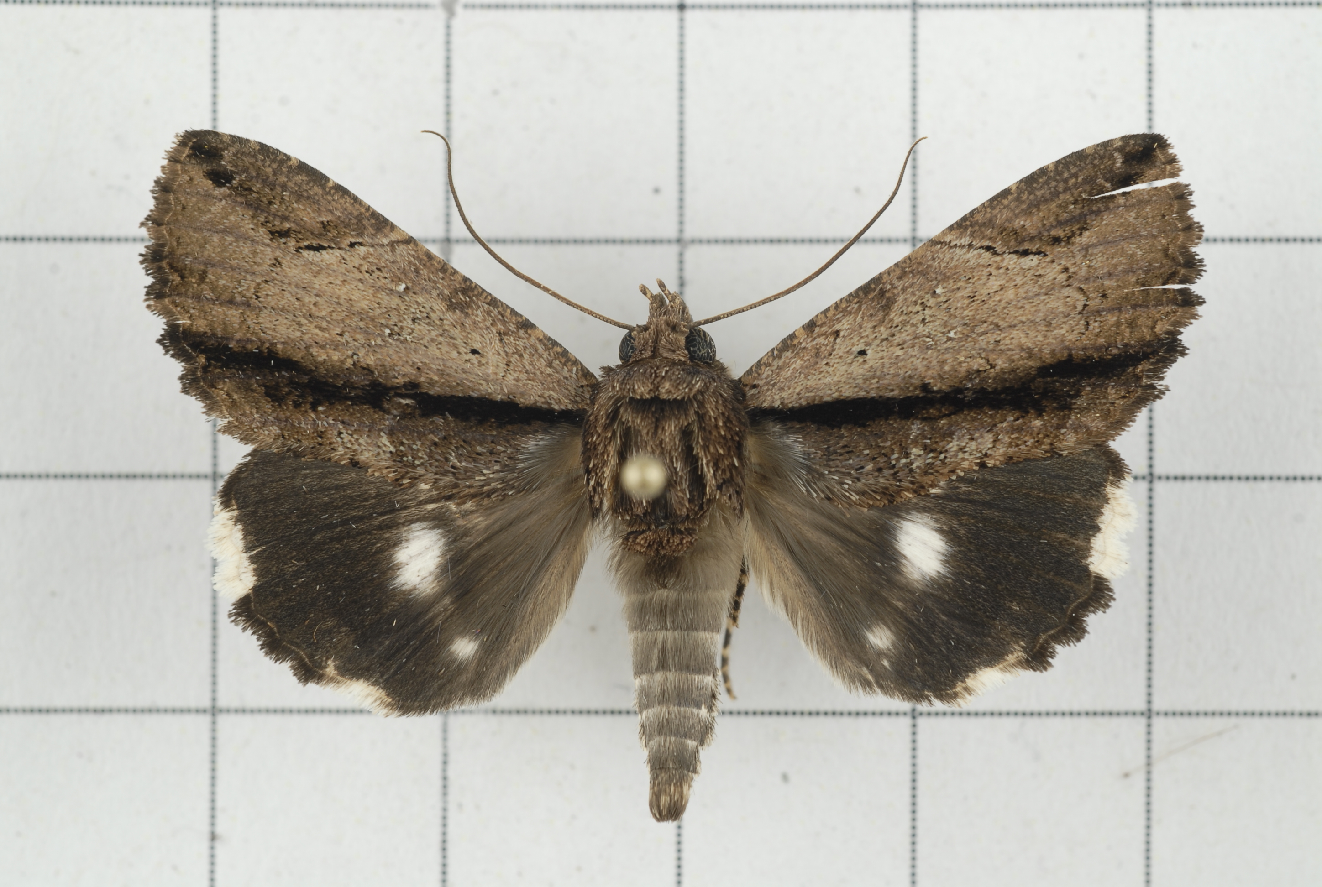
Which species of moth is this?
Ercheia cyllaria
